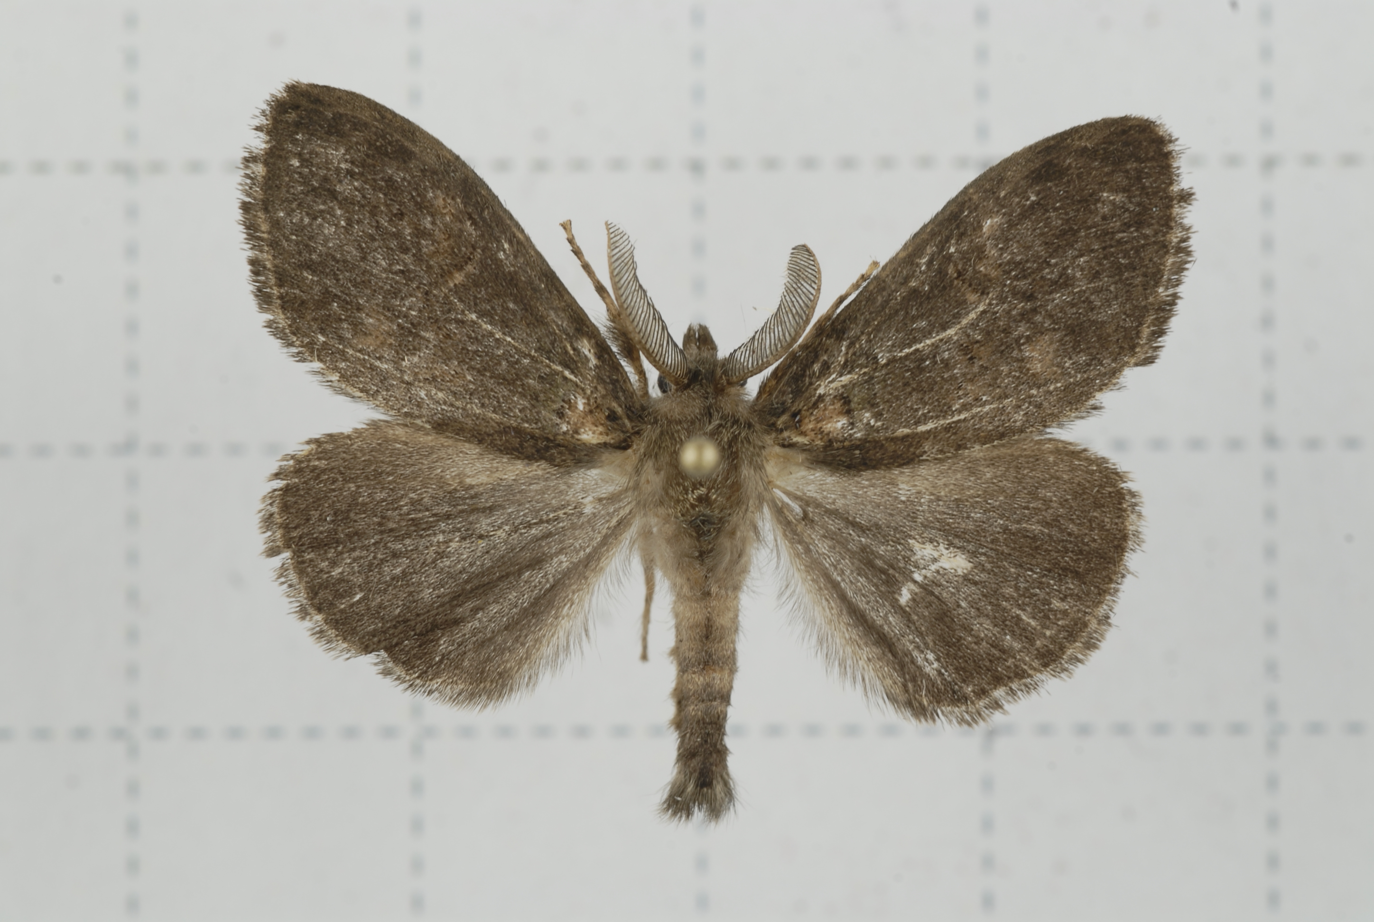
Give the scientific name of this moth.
Olene dudgeoni
